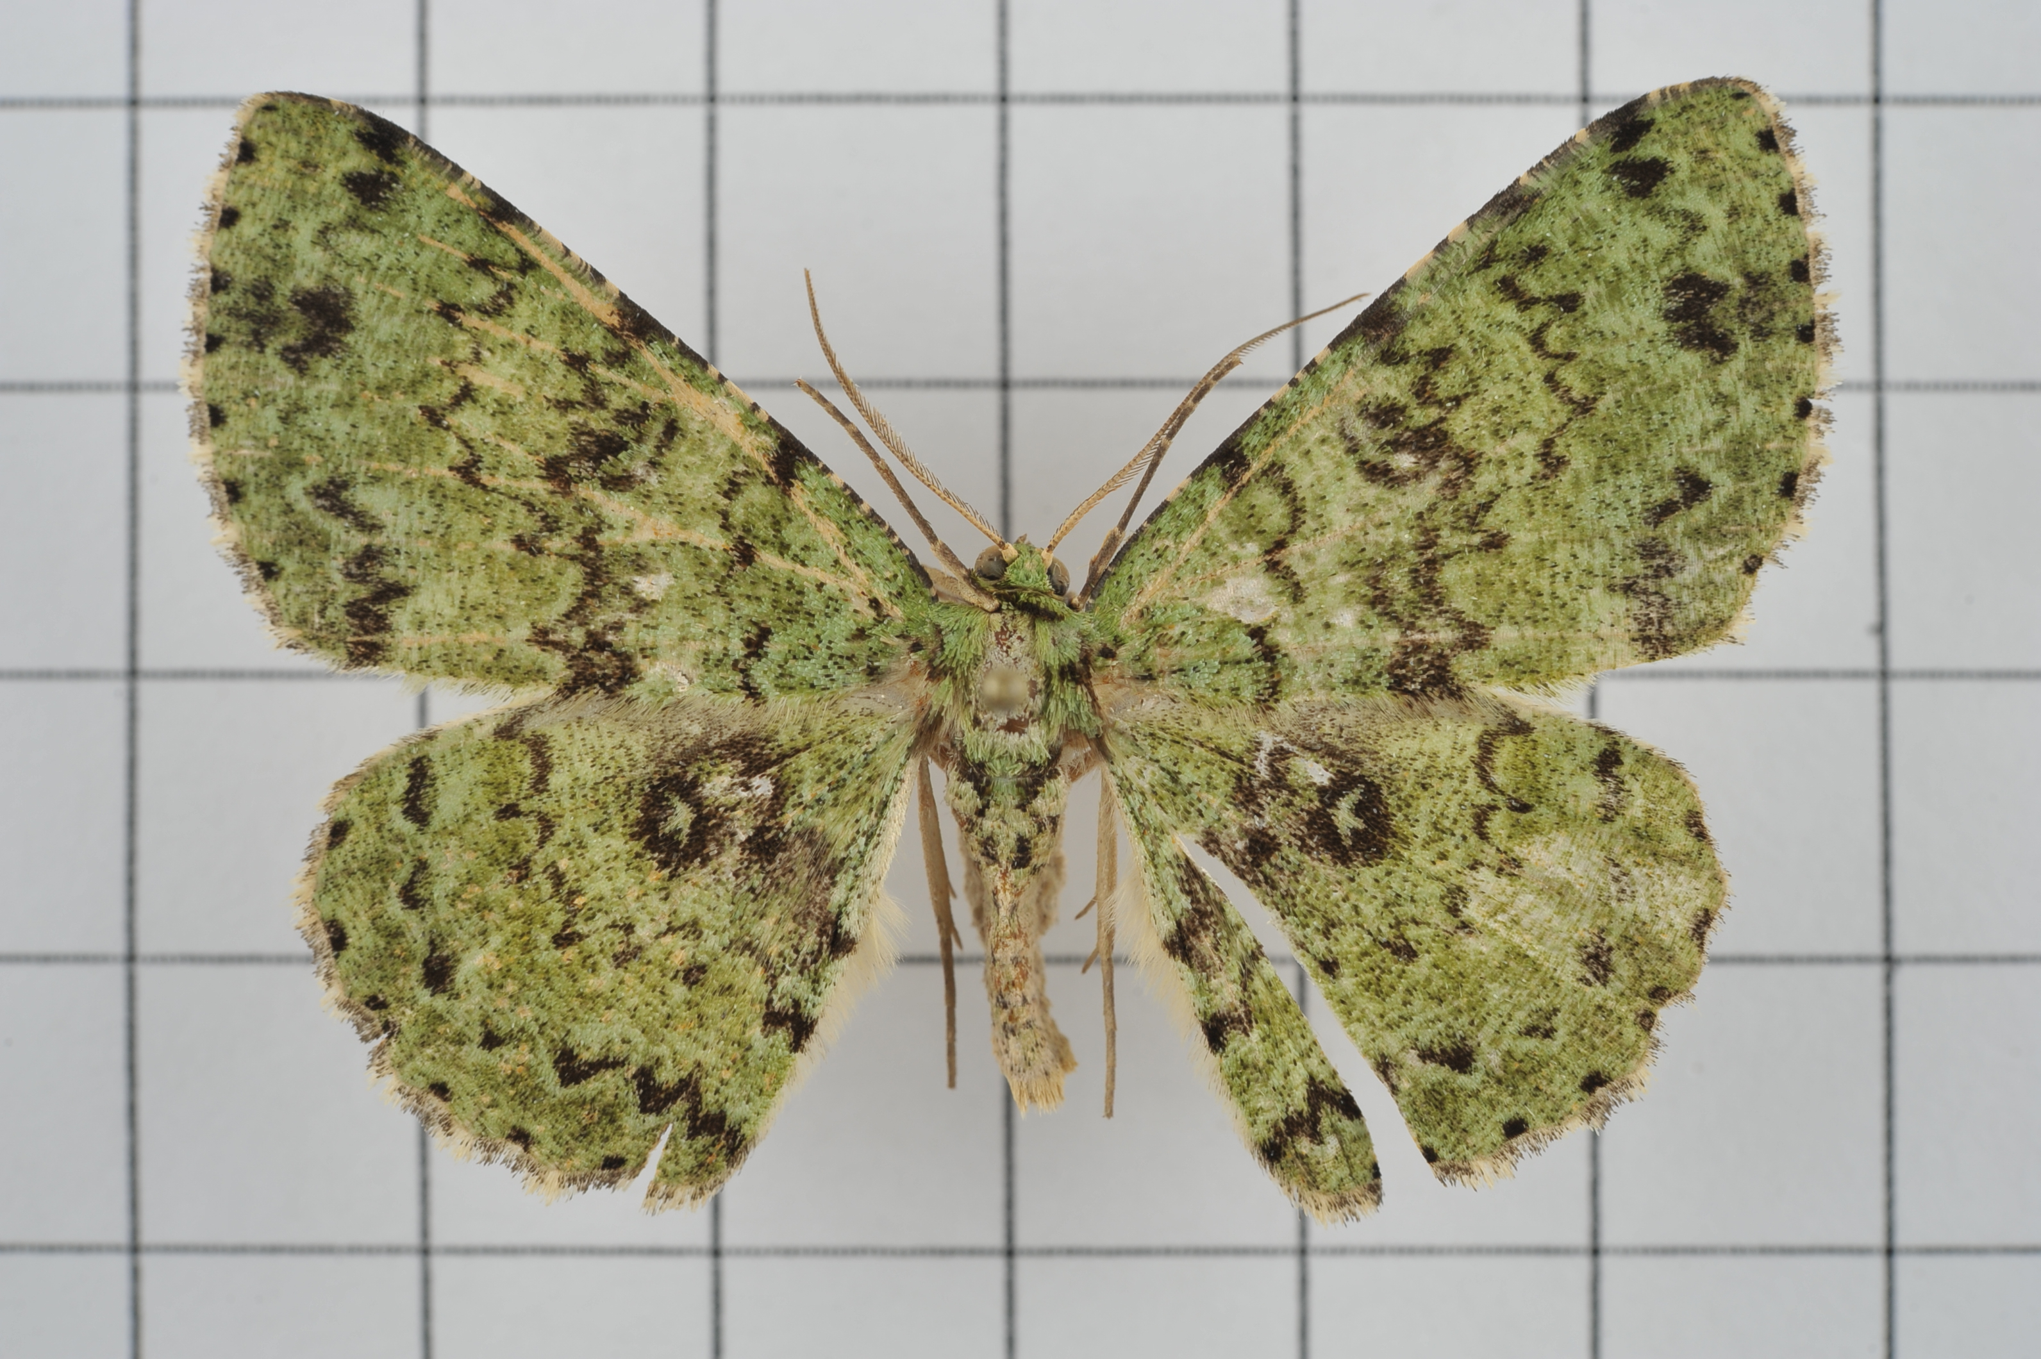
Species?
Ophthalmitis herbidaria
